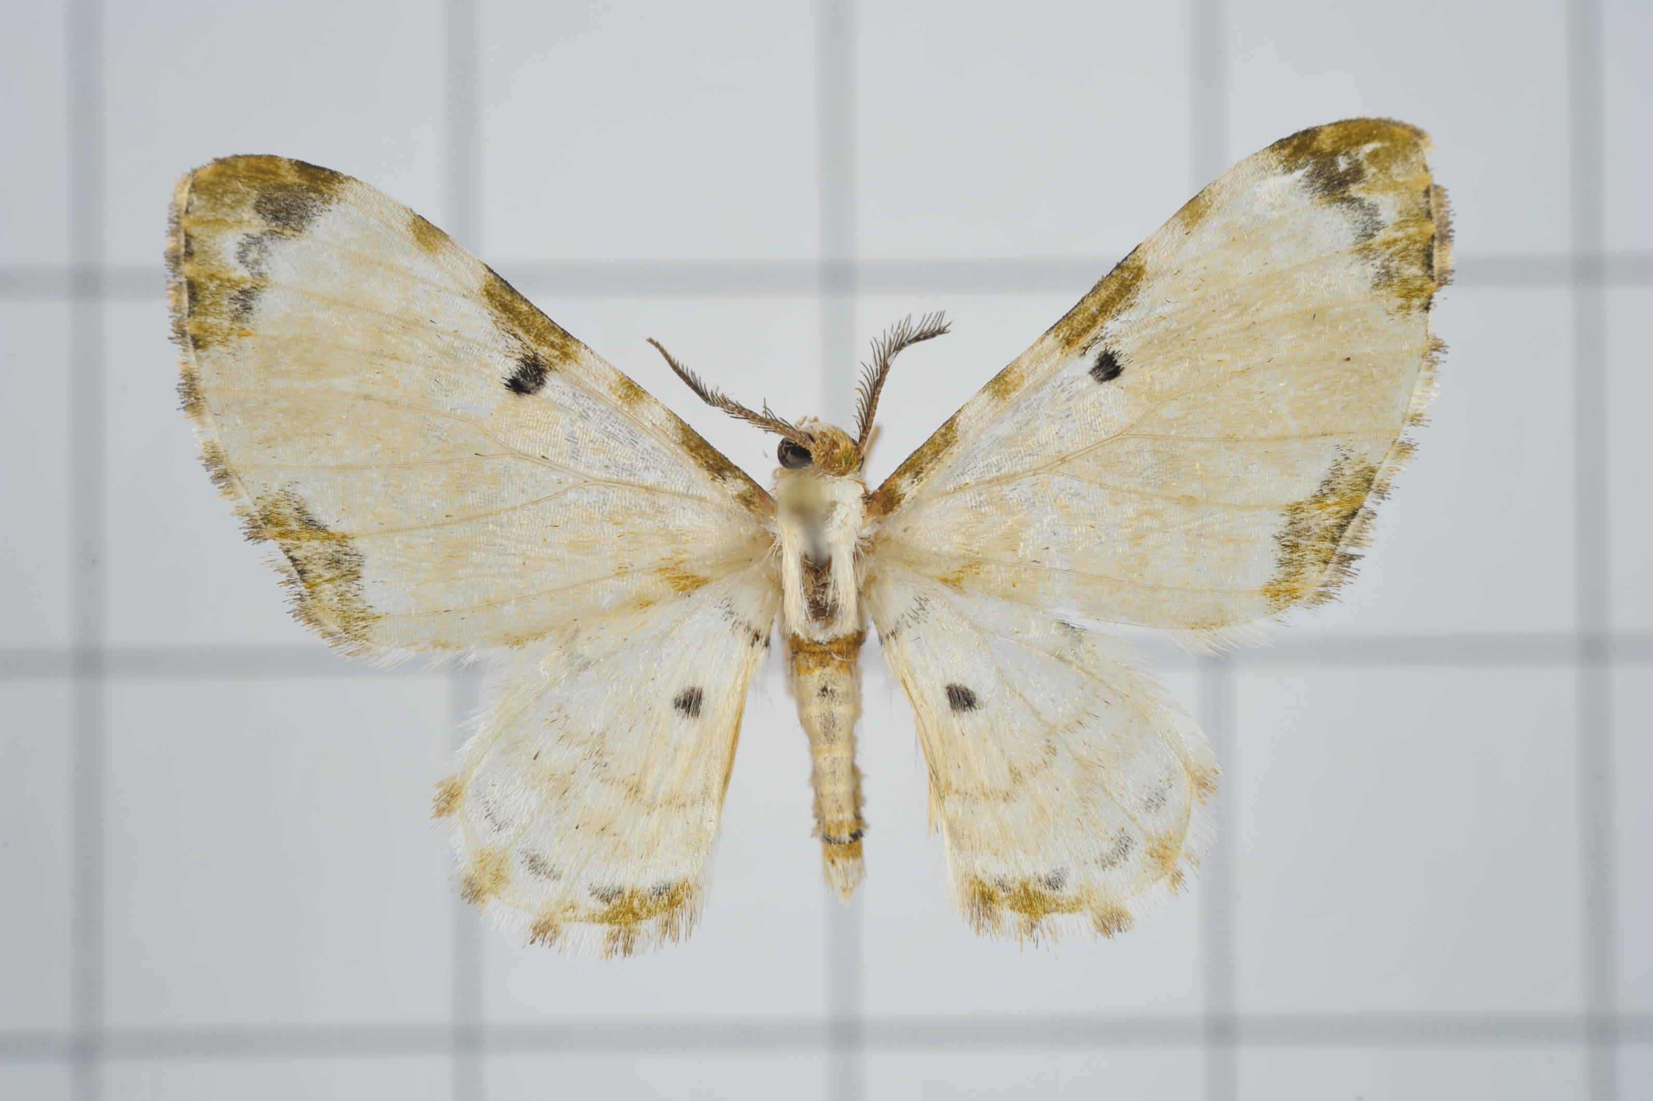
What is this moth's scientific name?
Tyloptera bella ogatai
